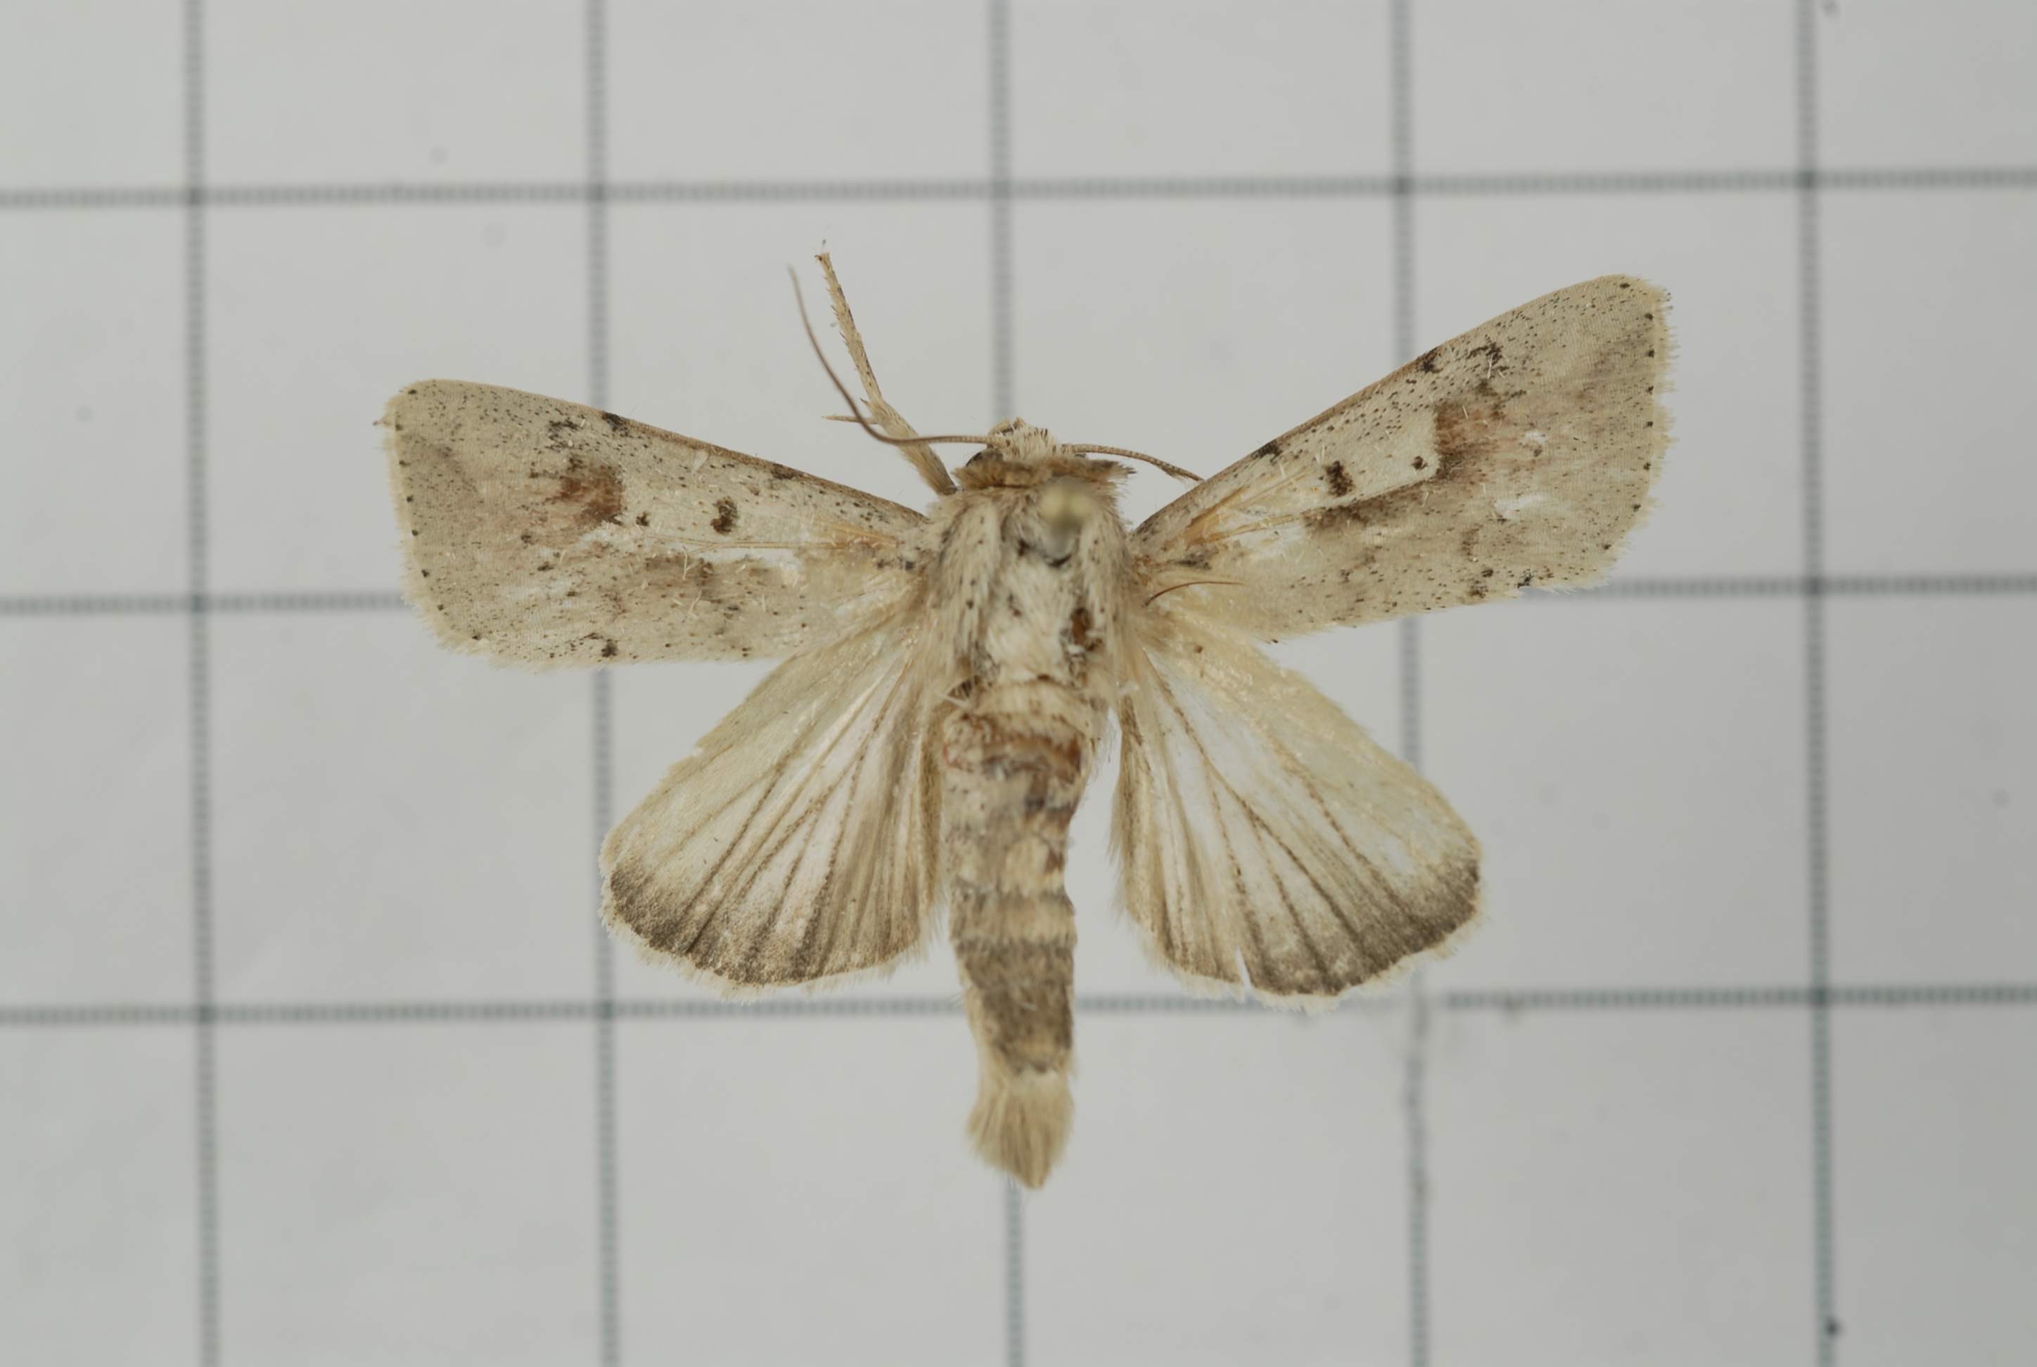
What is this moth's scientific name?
Leucania yu
